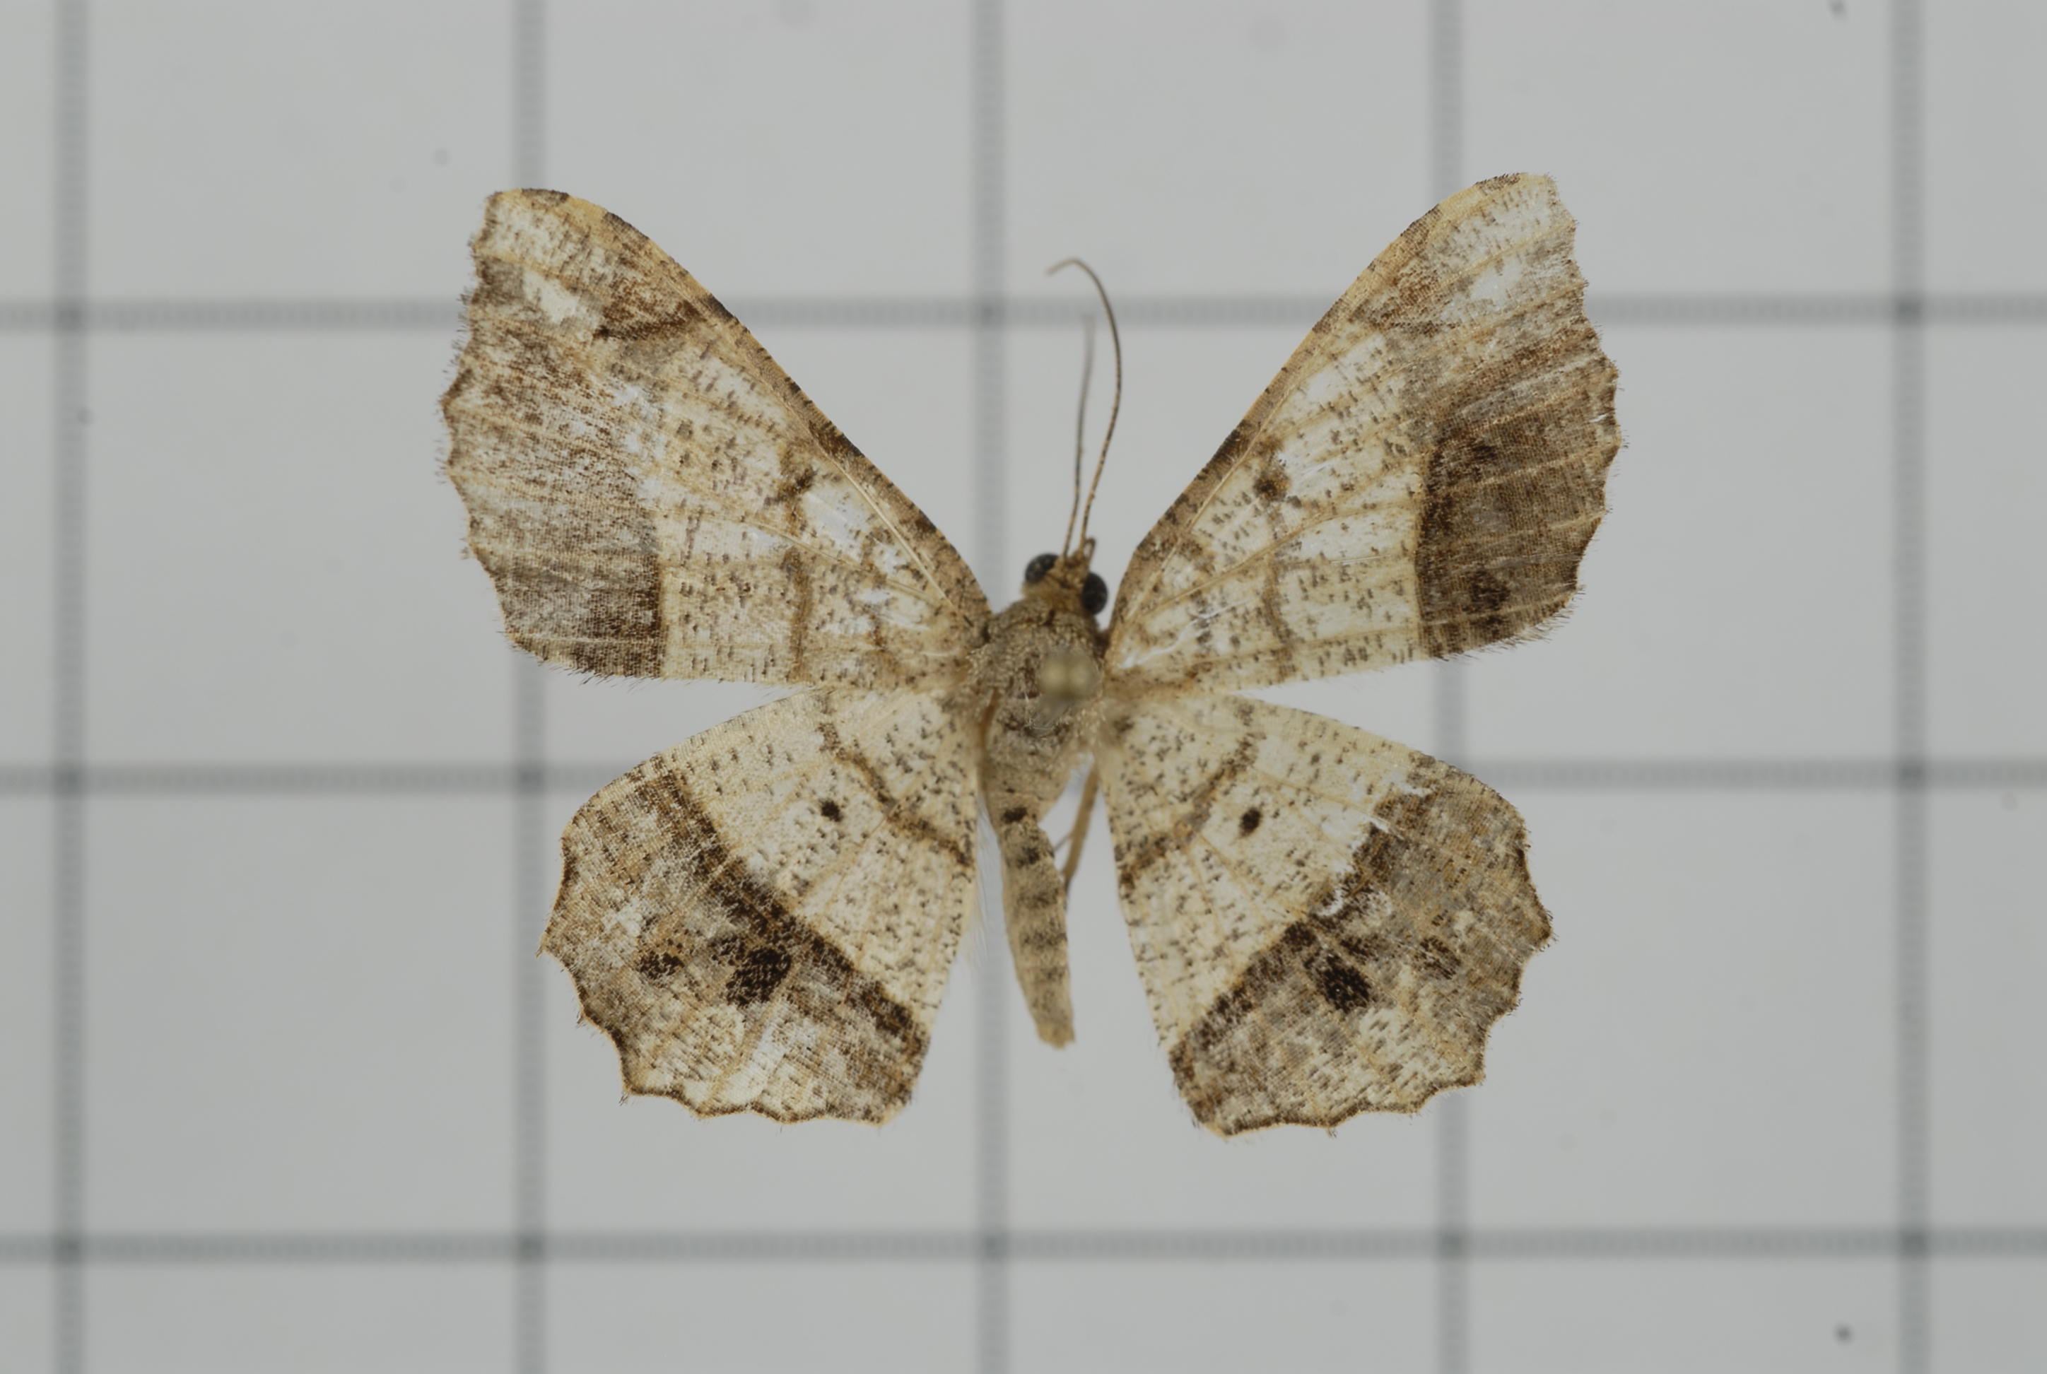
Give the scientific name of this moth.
Chiasmia intermediaria
